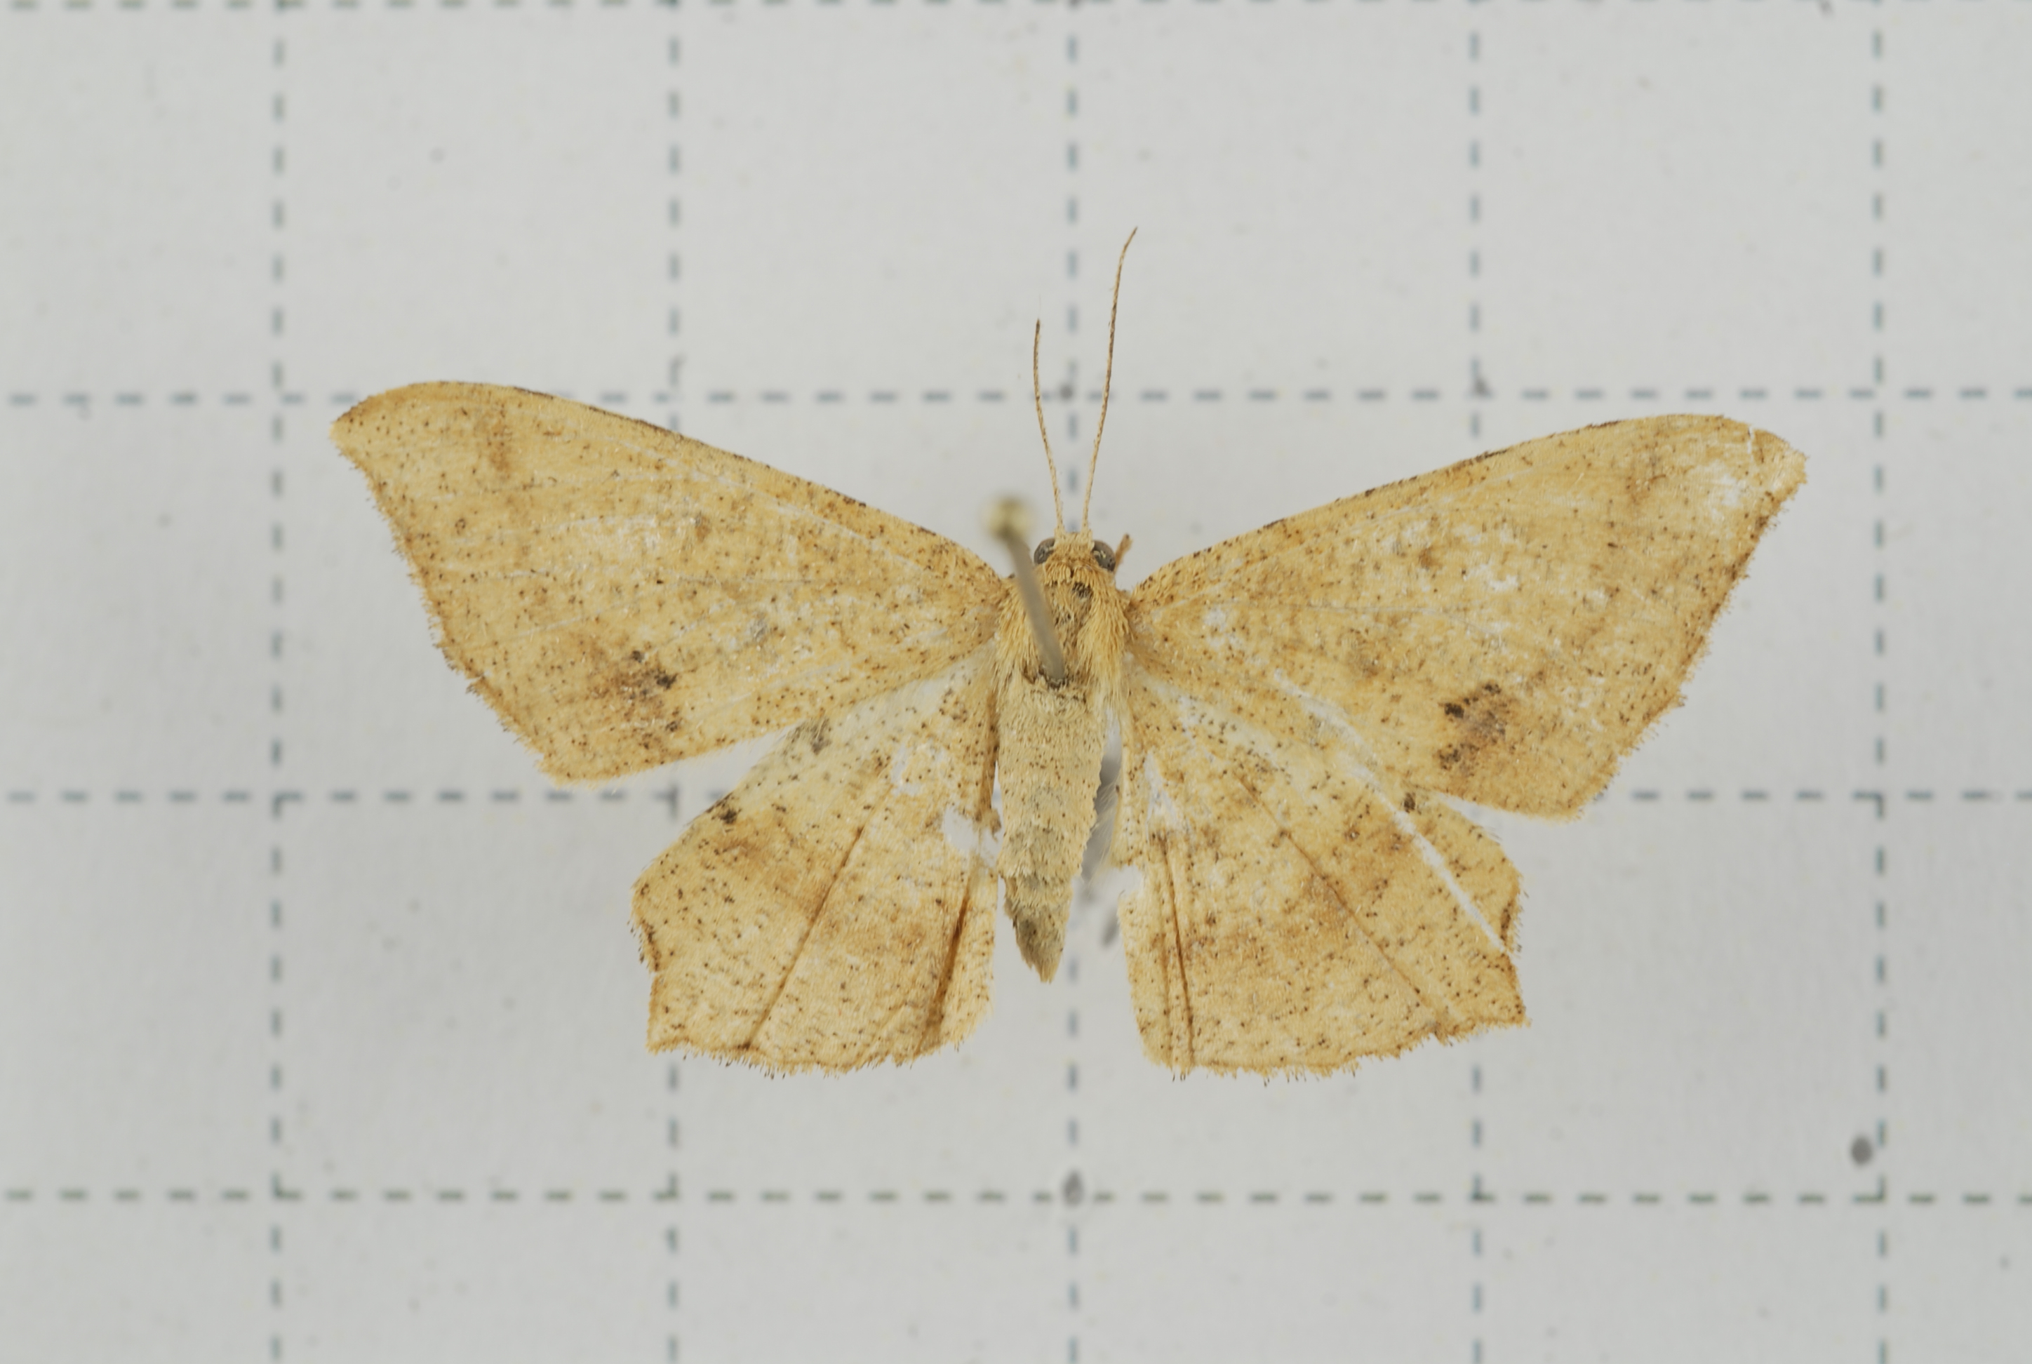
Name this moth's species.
Krananda falcata
